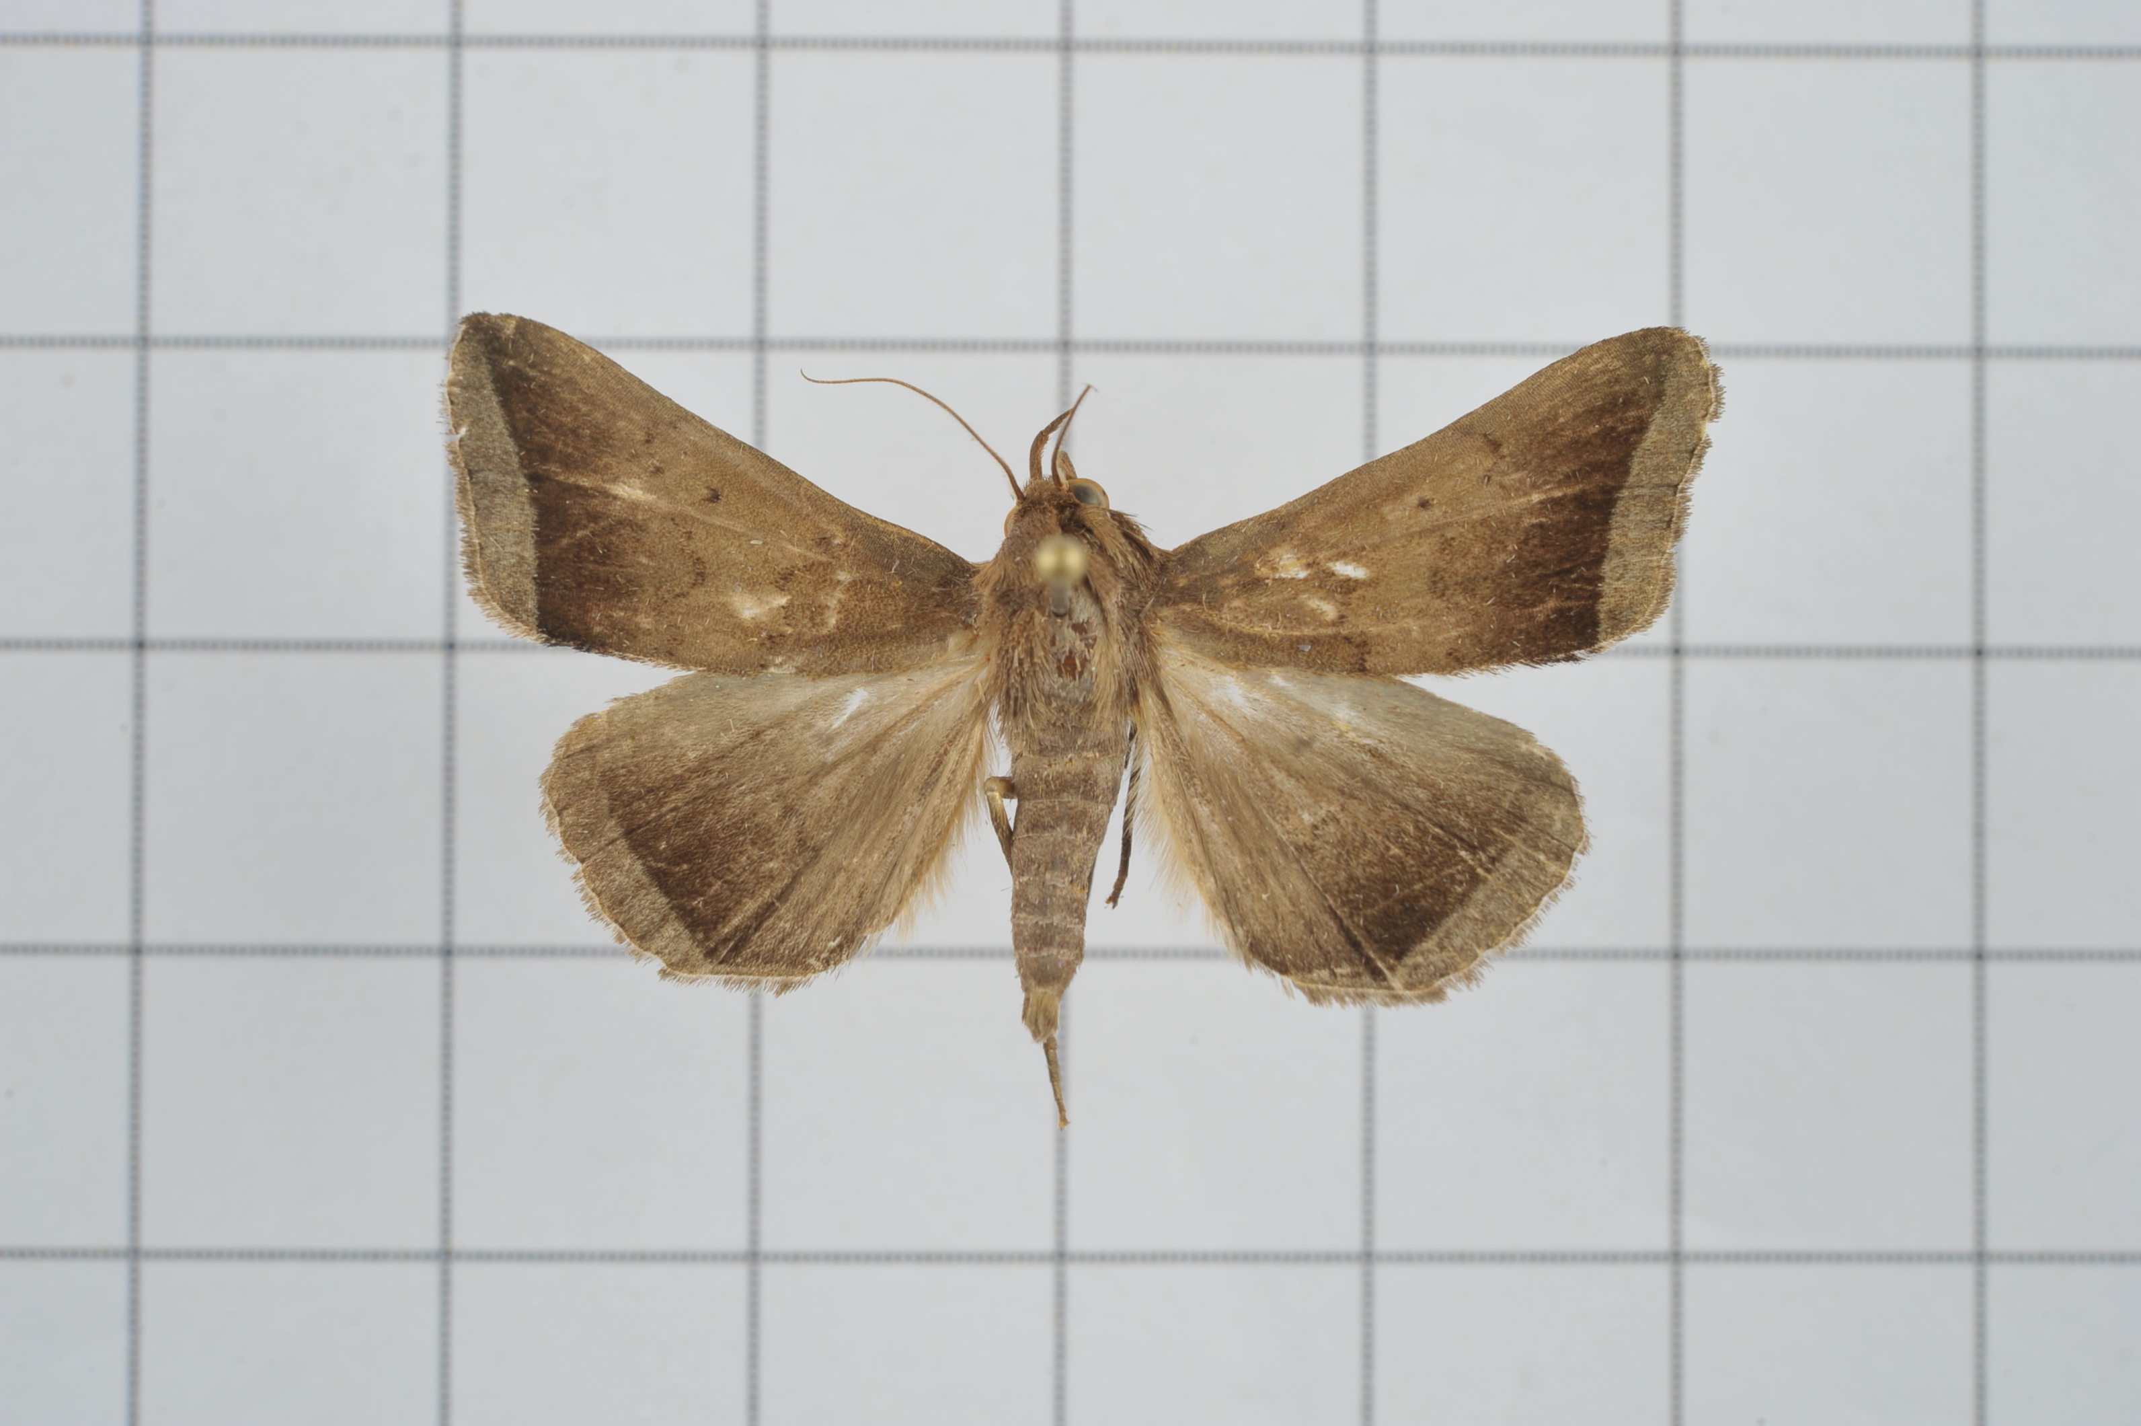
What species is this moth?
Simplicia bimarginata
